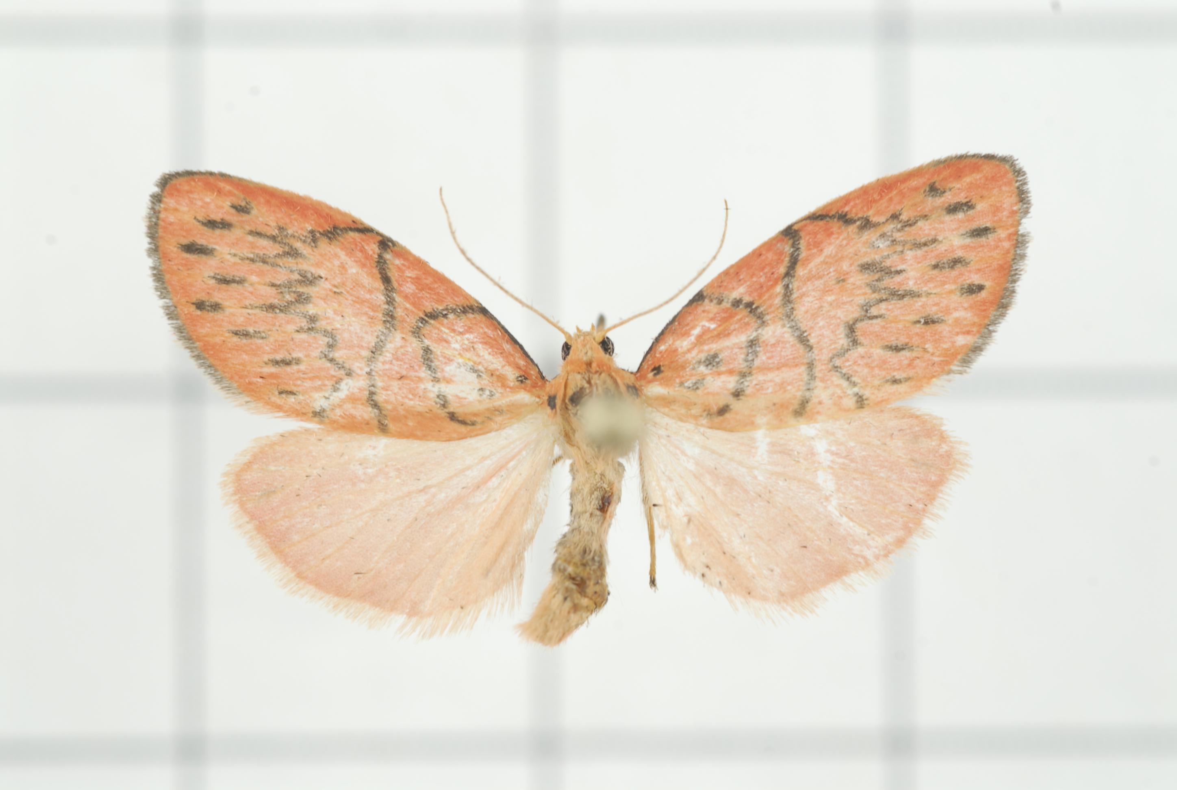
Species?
Aberrasine lichenshihi
